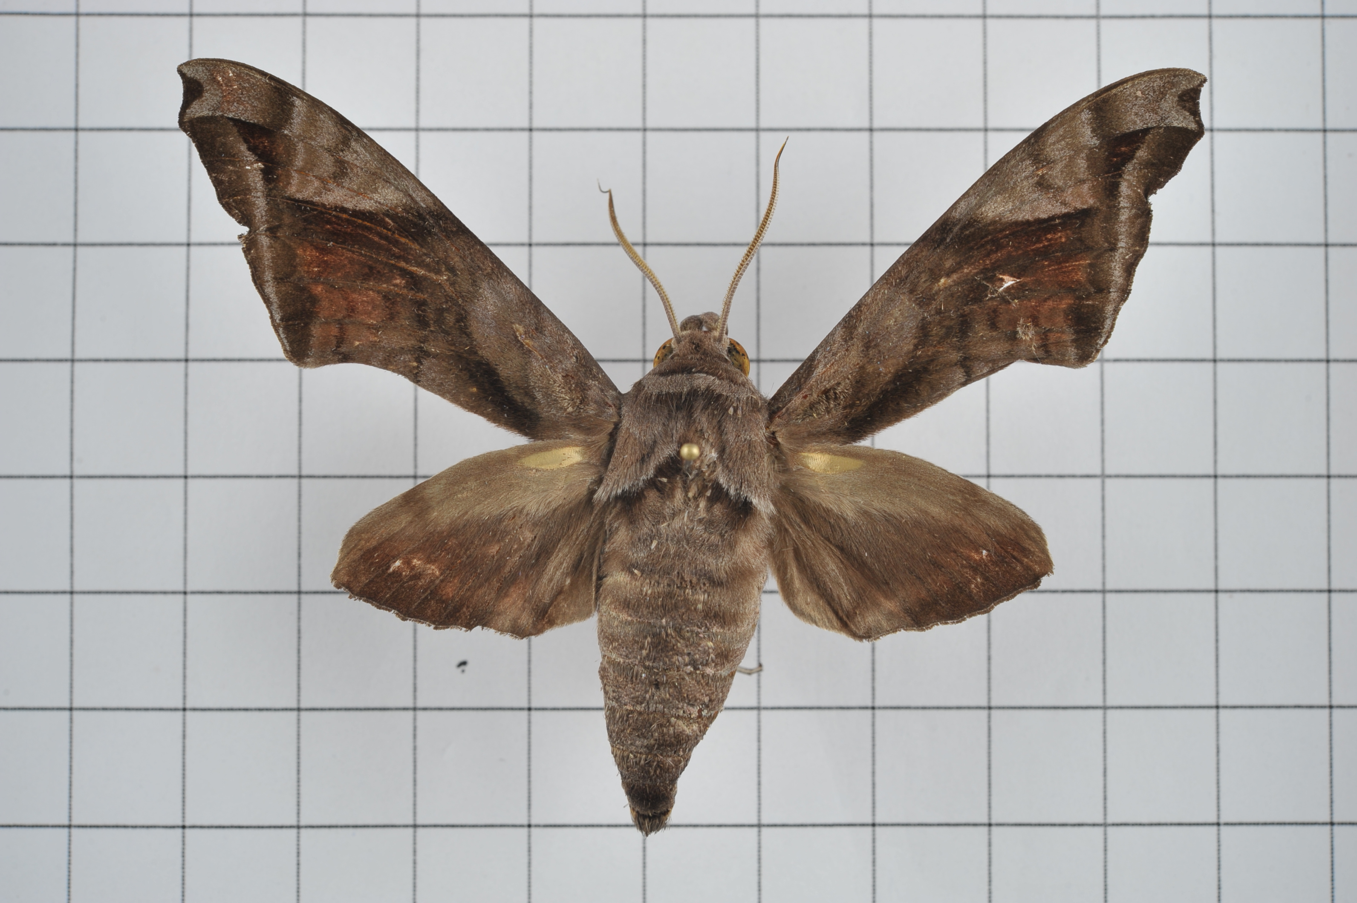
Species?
Acosmeryx naga metanaga
